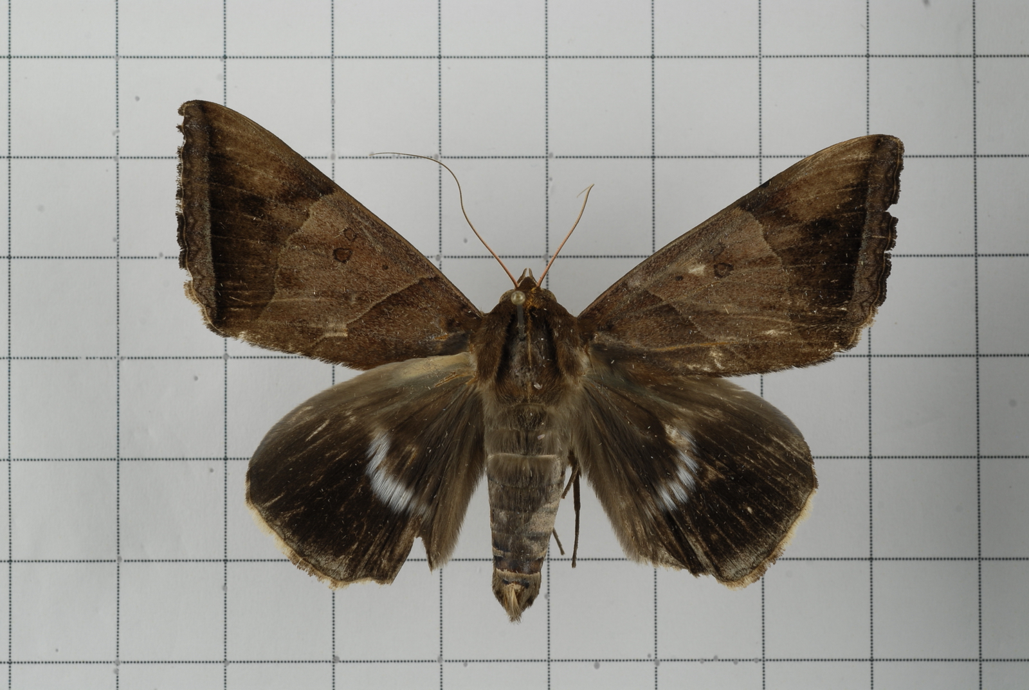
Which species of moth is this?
Artena dotata
